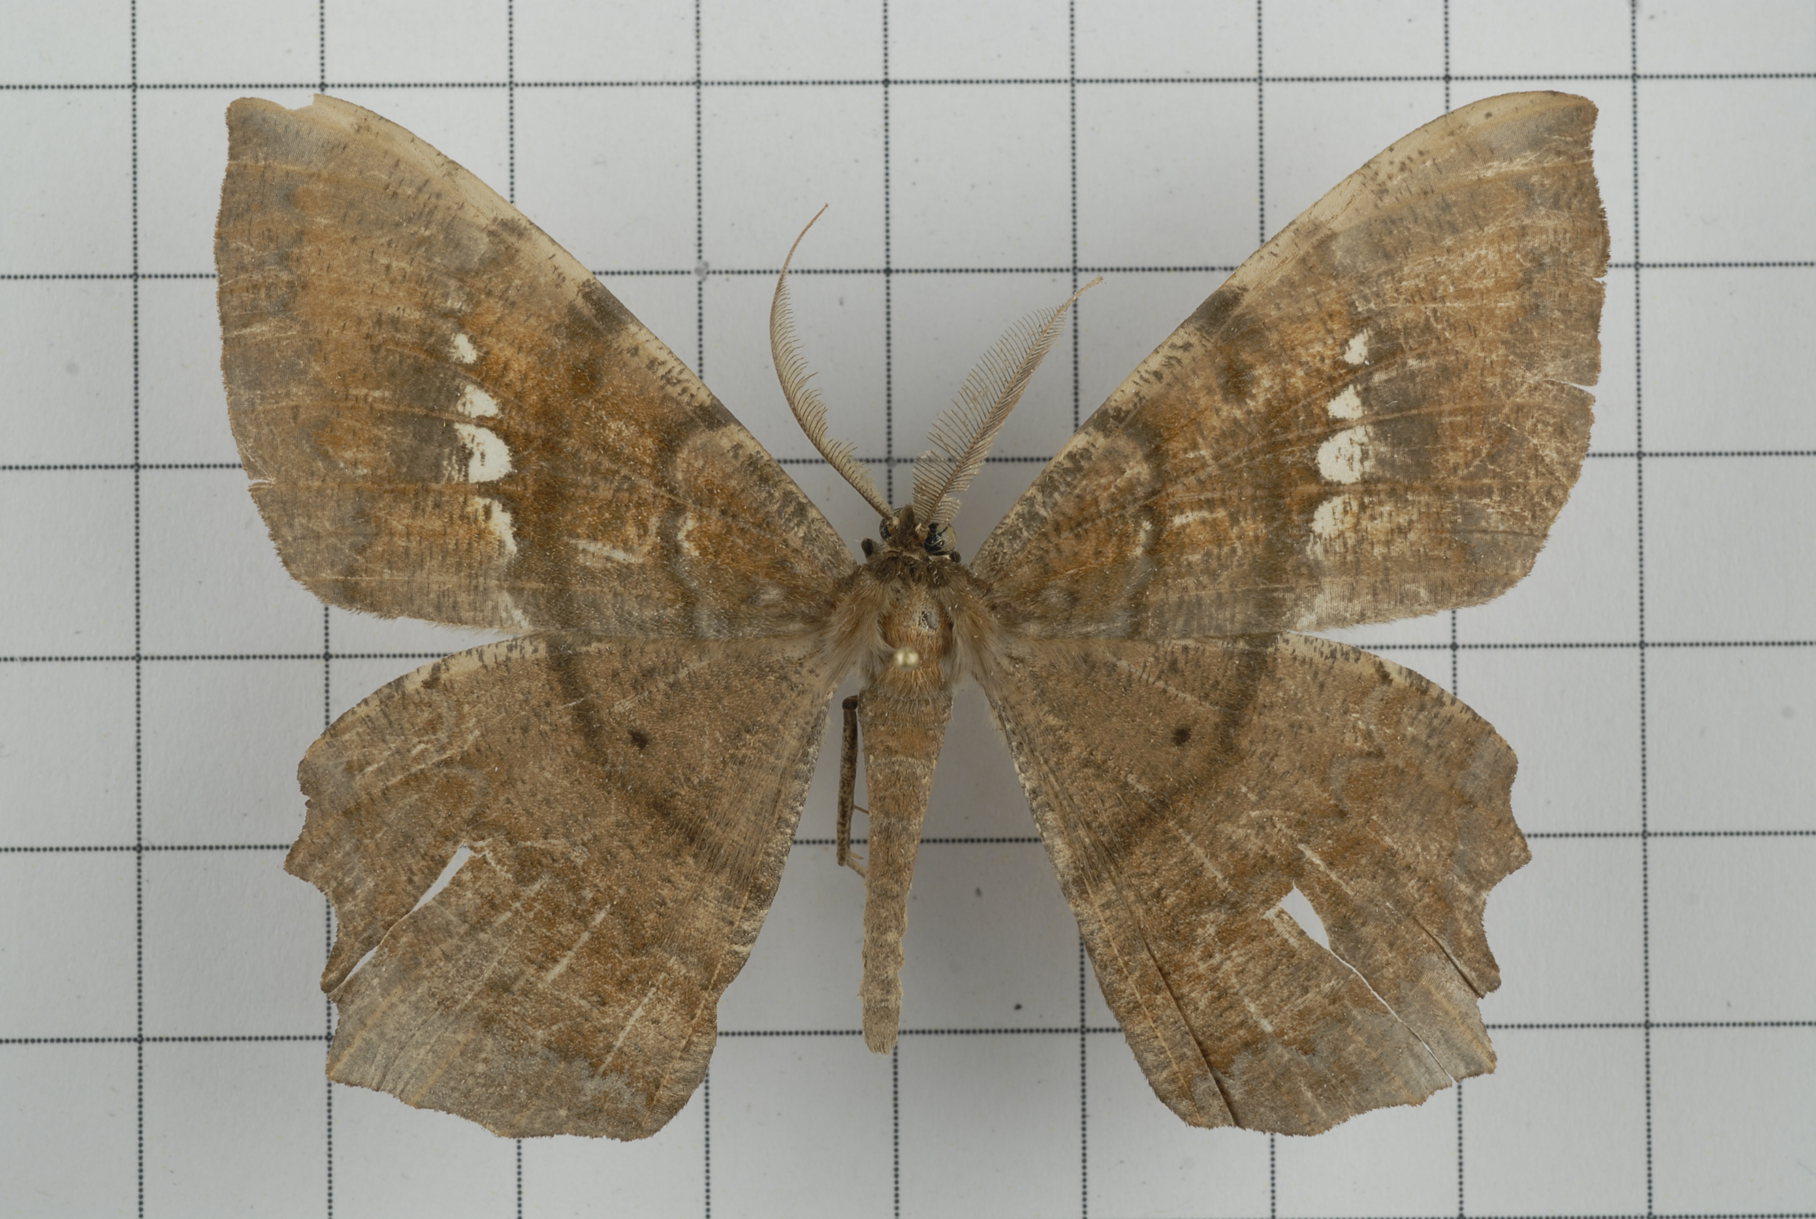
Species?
Amblychia angeronaria
